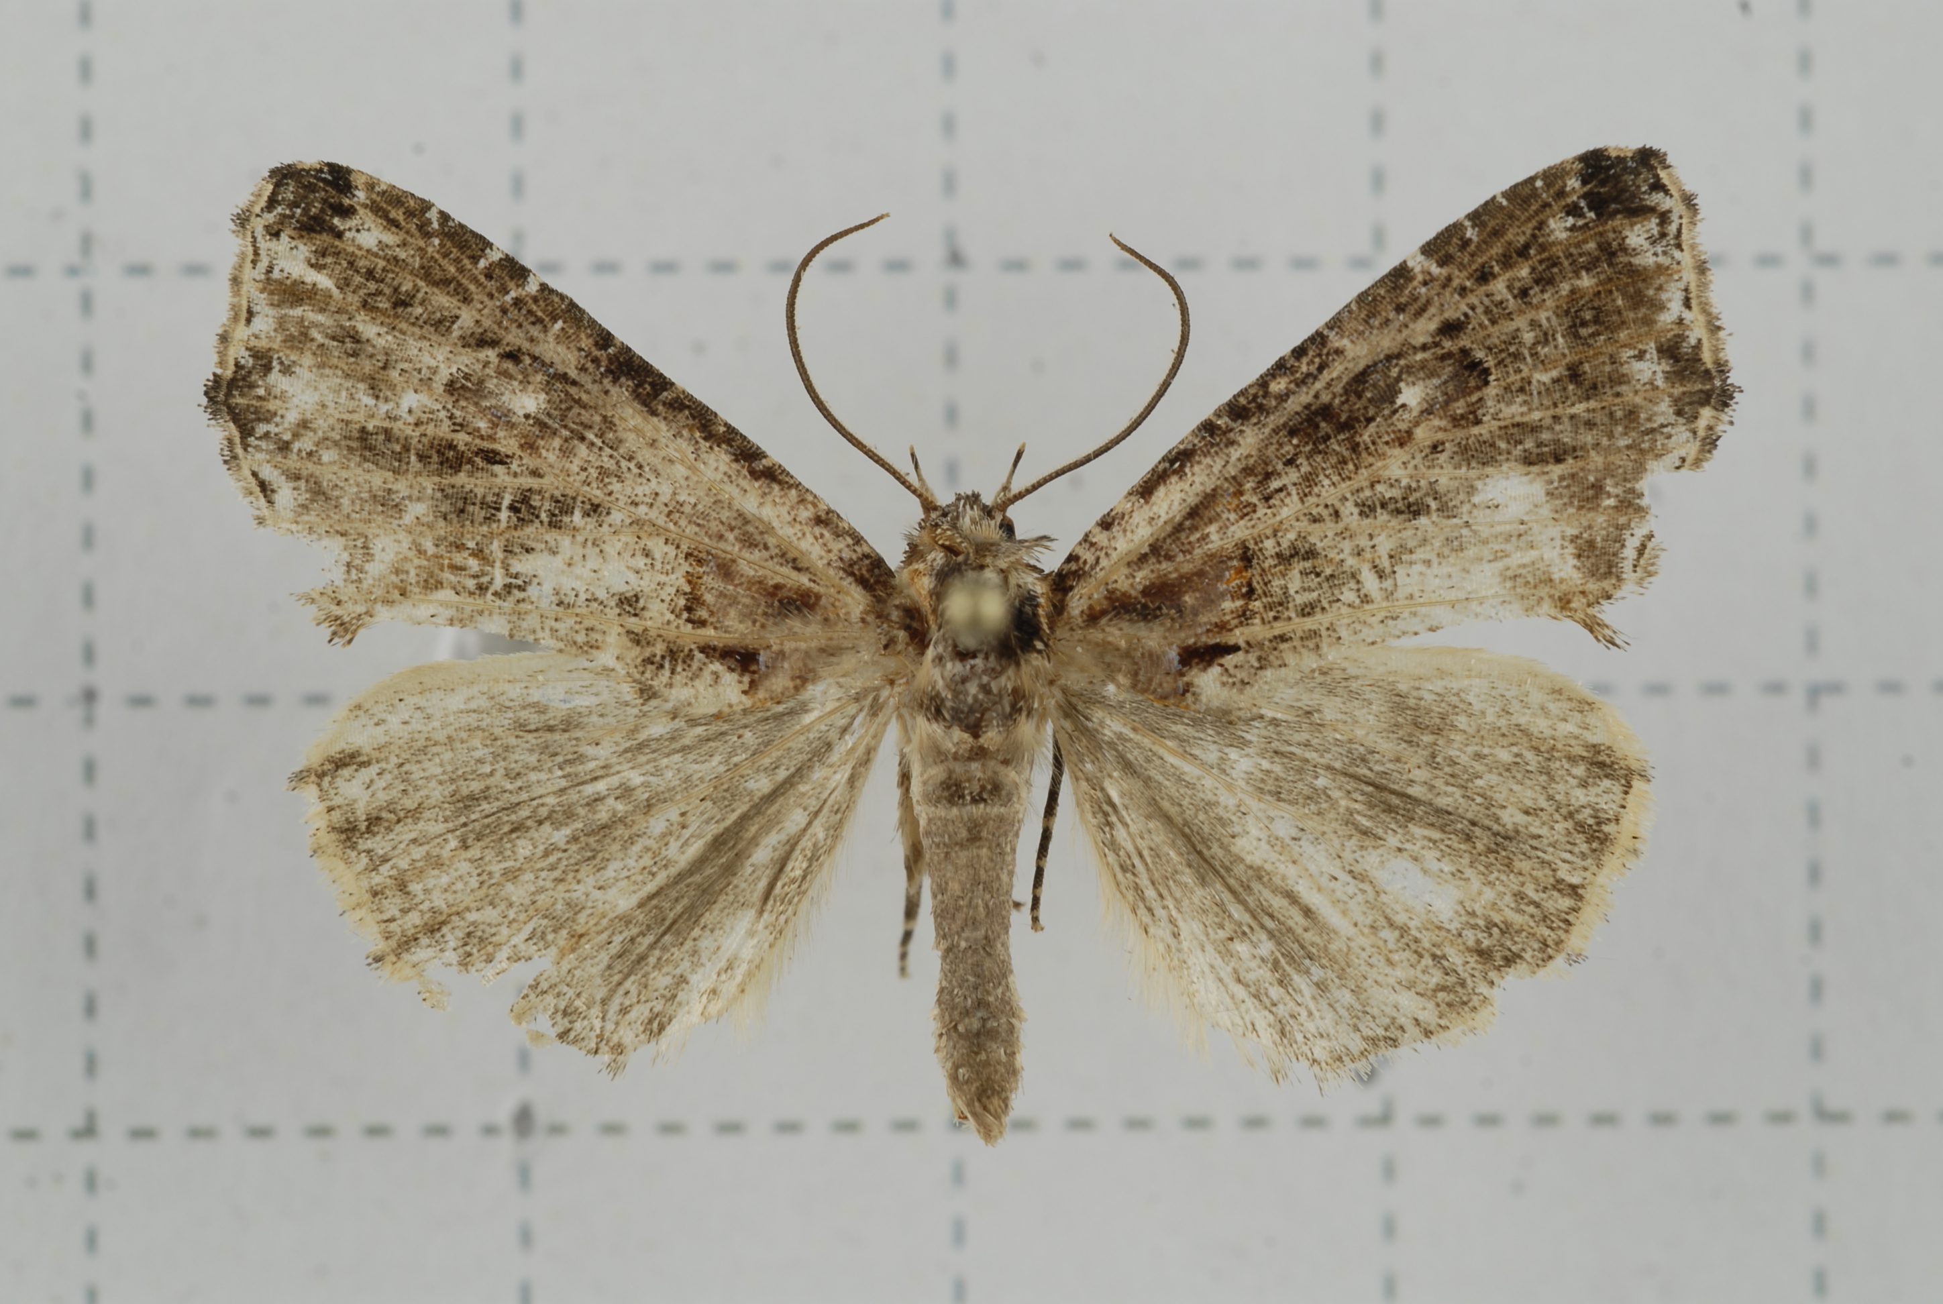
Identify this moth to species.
Pilipectus taiwanus
